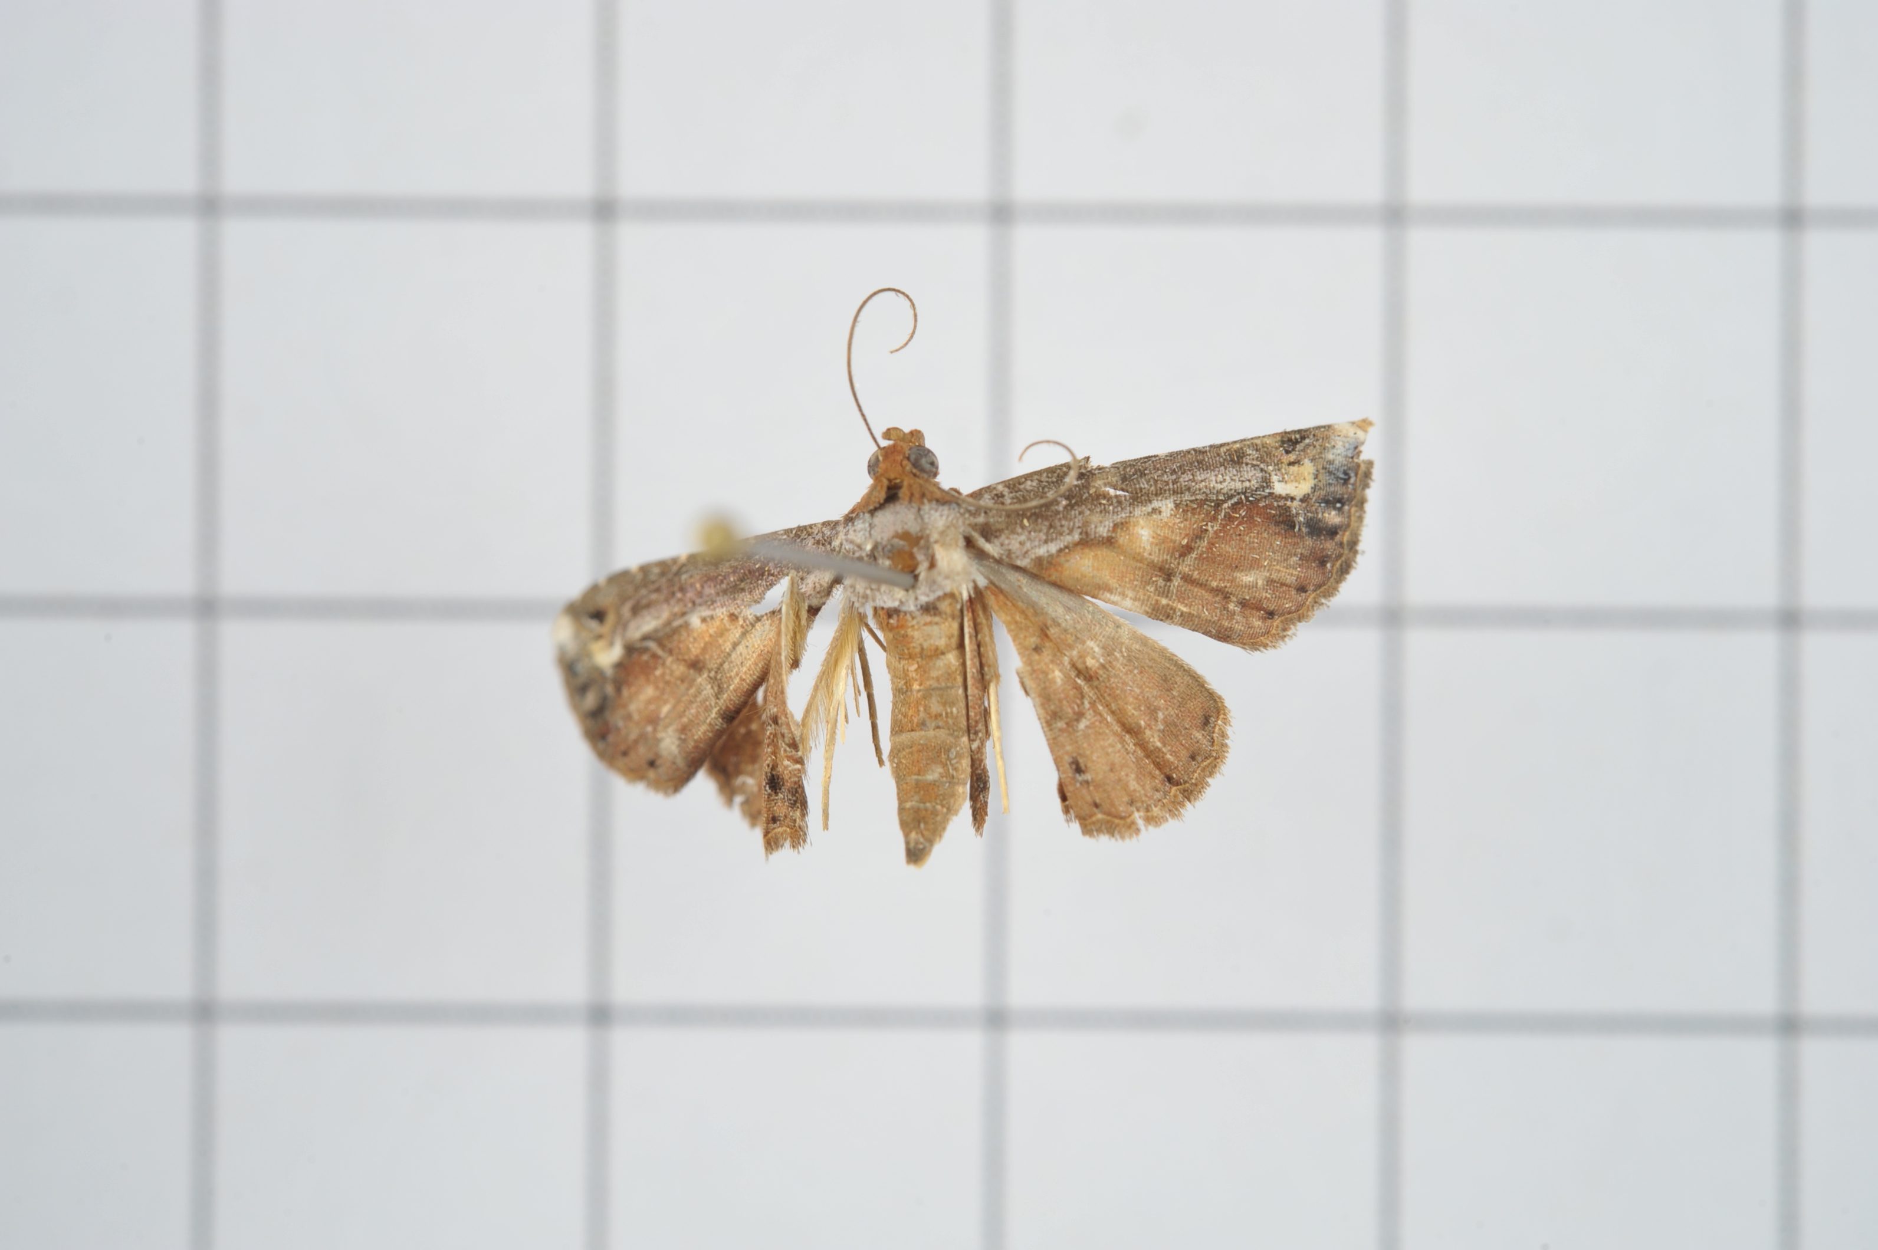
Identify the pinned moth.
Zurobata vacillans
